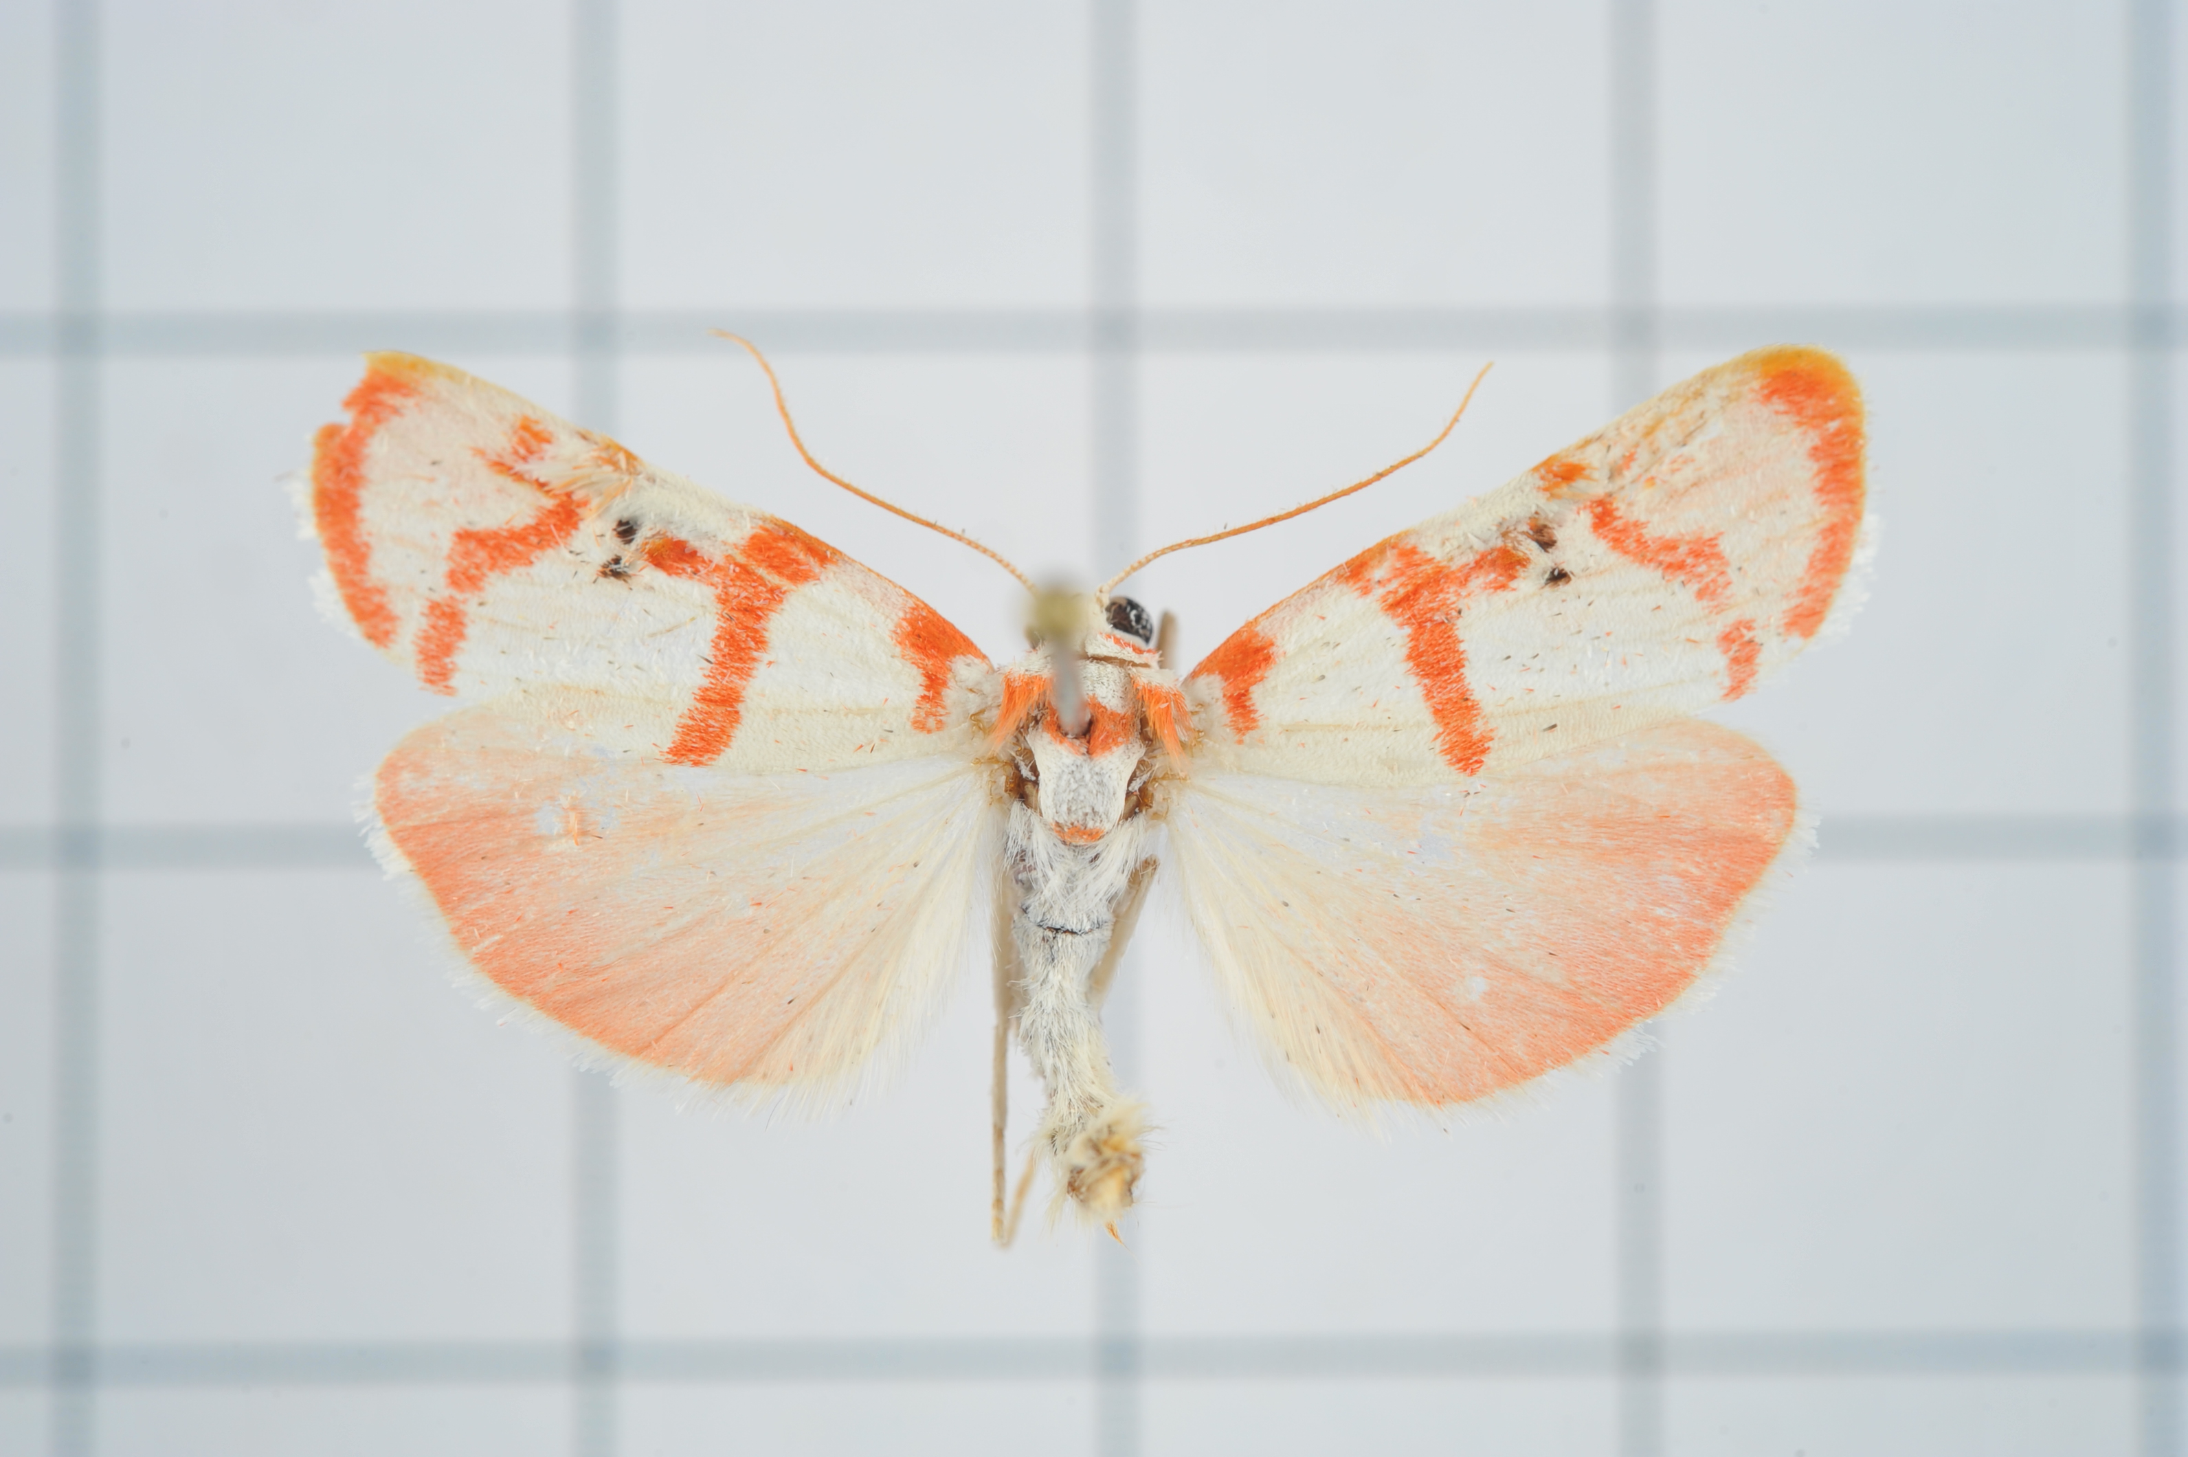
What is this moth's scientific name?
Cyana hamata hamata
